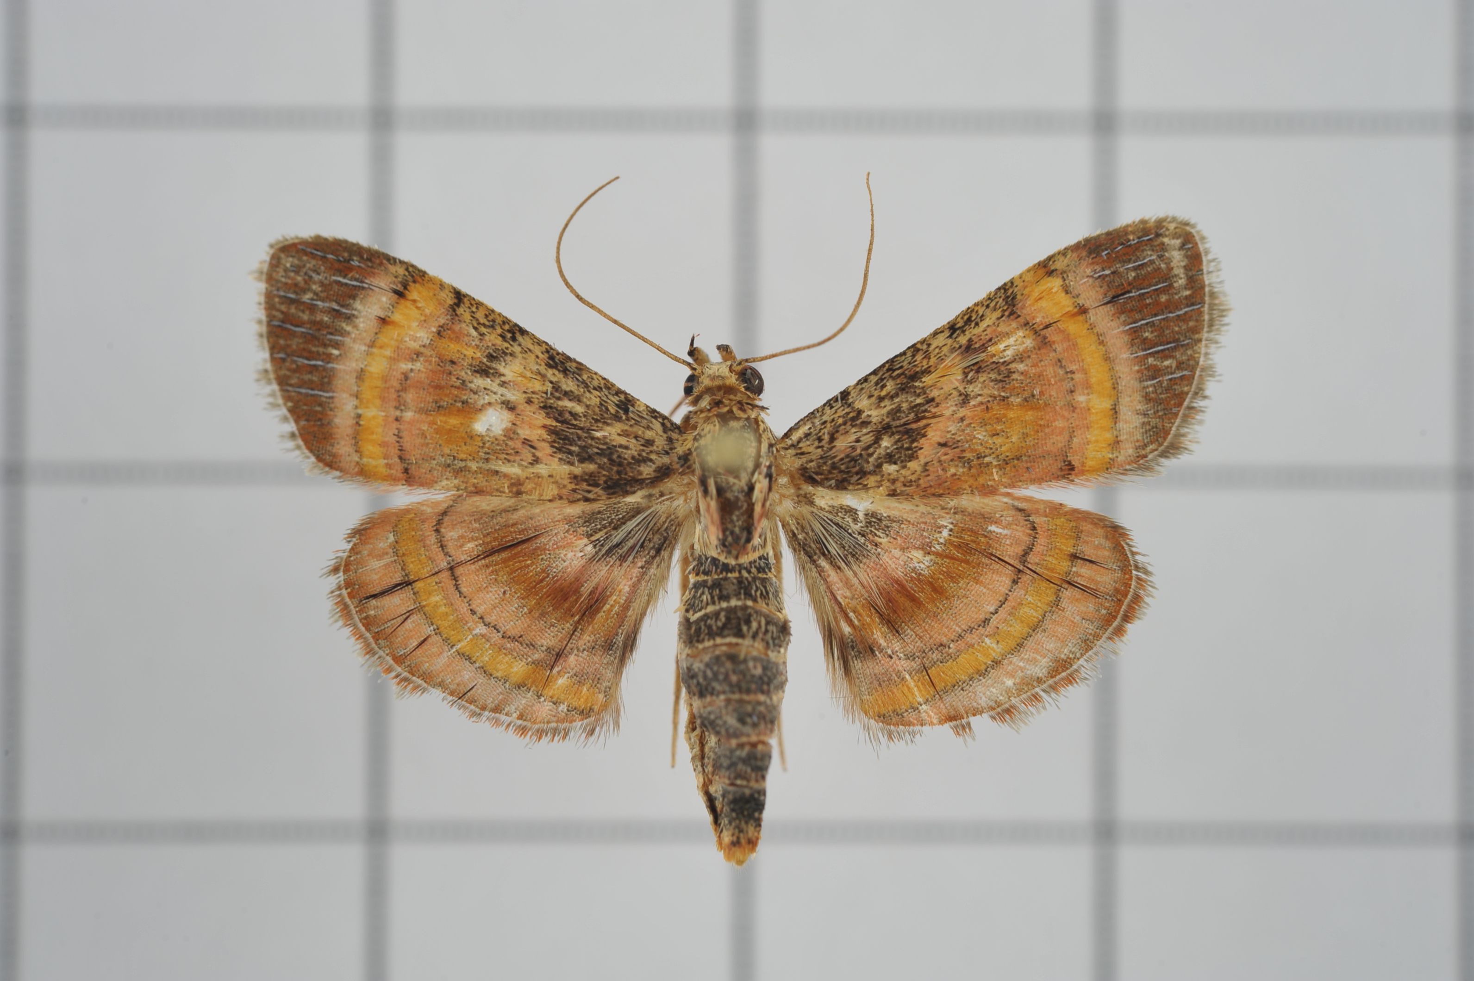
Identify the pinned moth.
Lista haraldusalis
